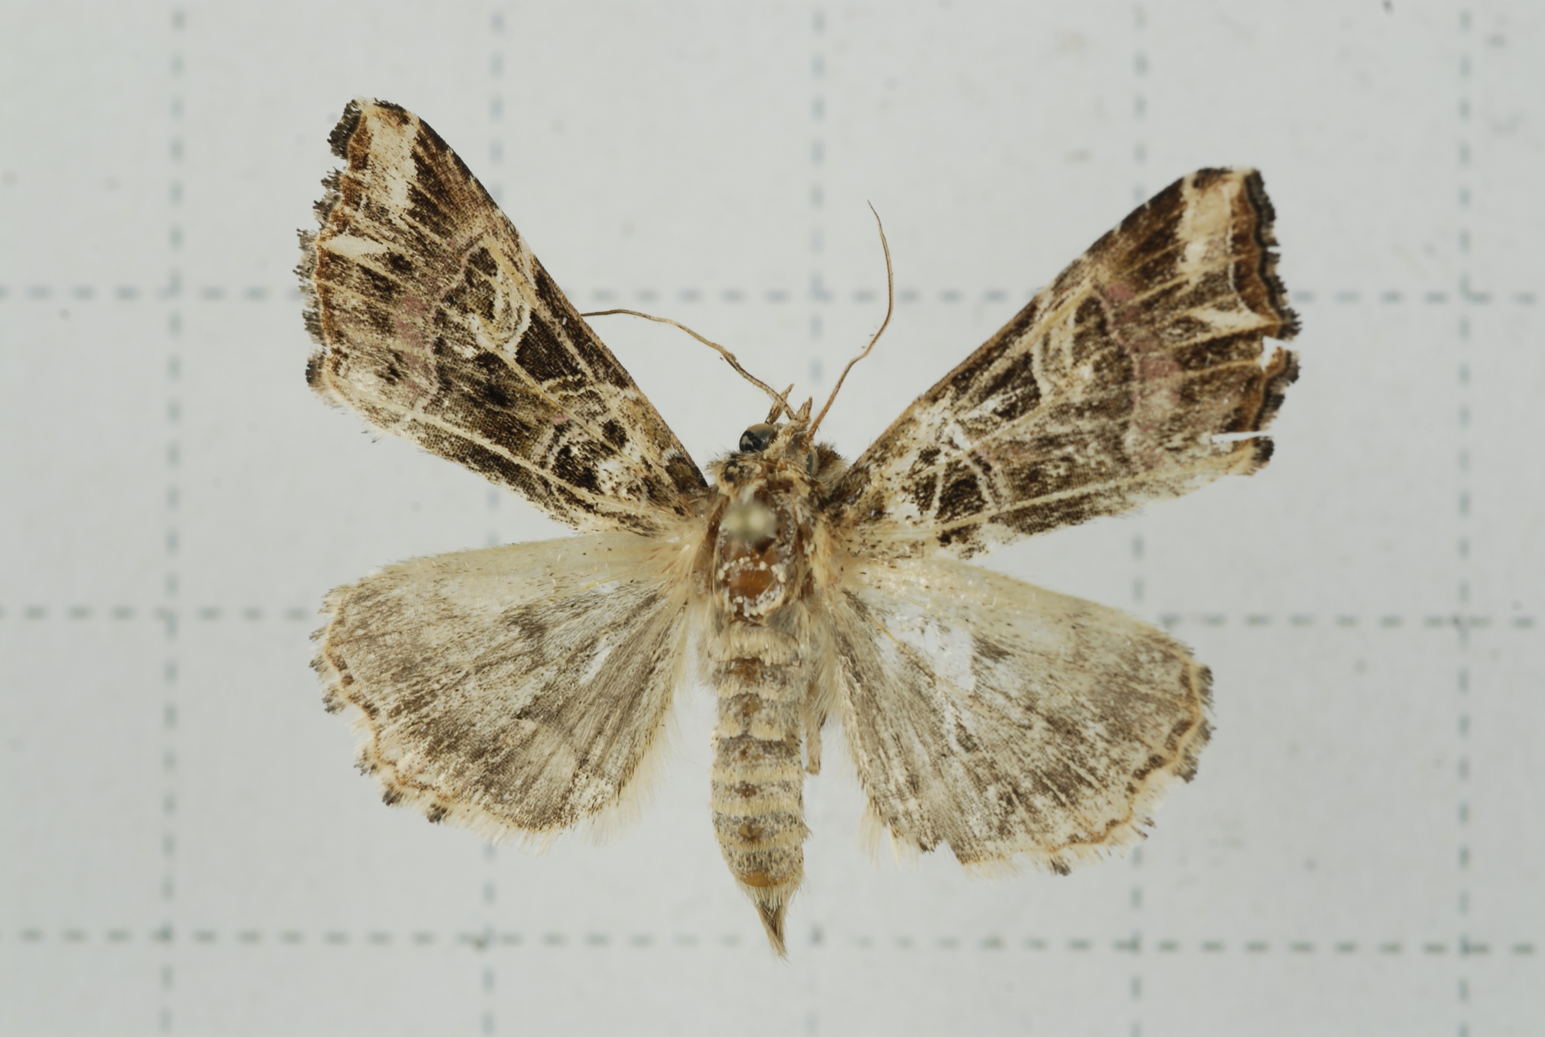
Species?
Callopistria duplicans
